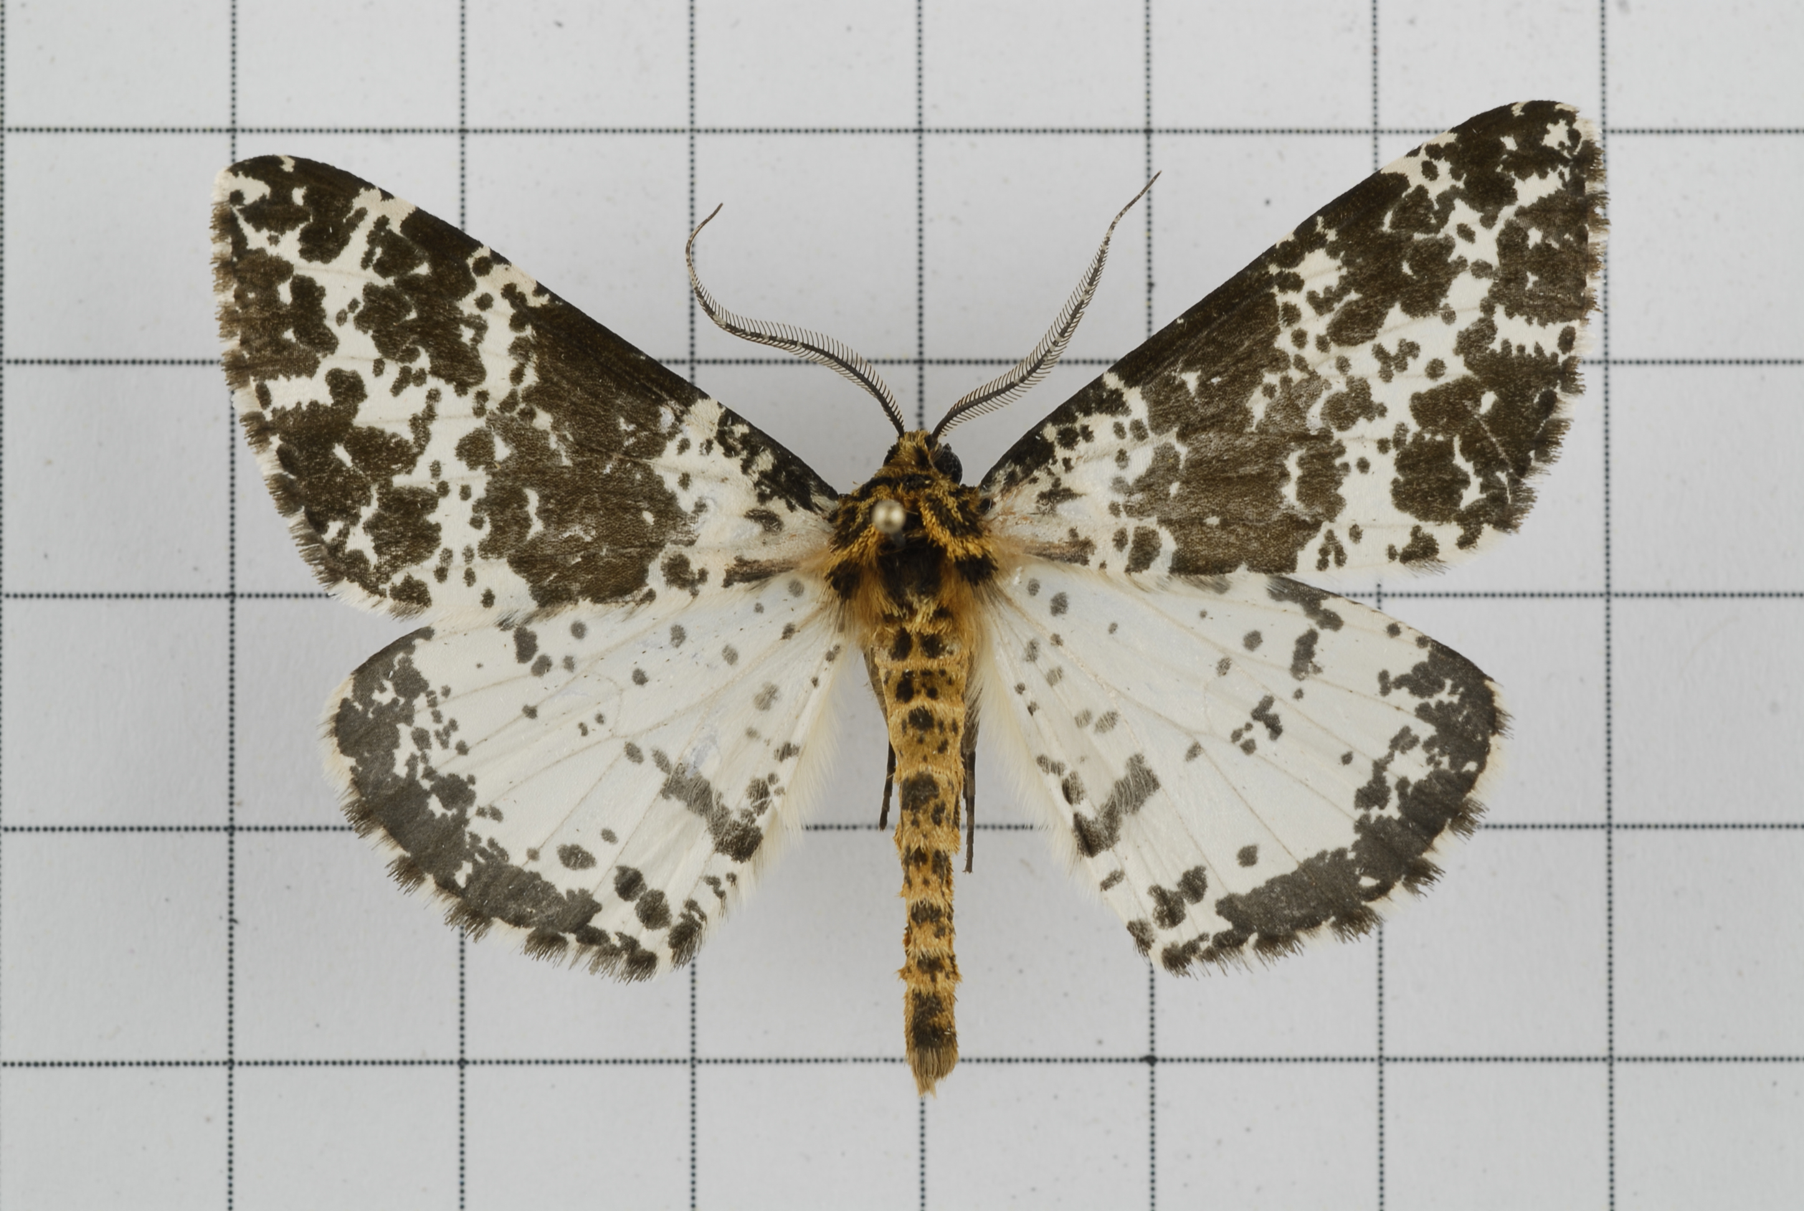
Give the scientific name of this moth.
Arichanna picaria
